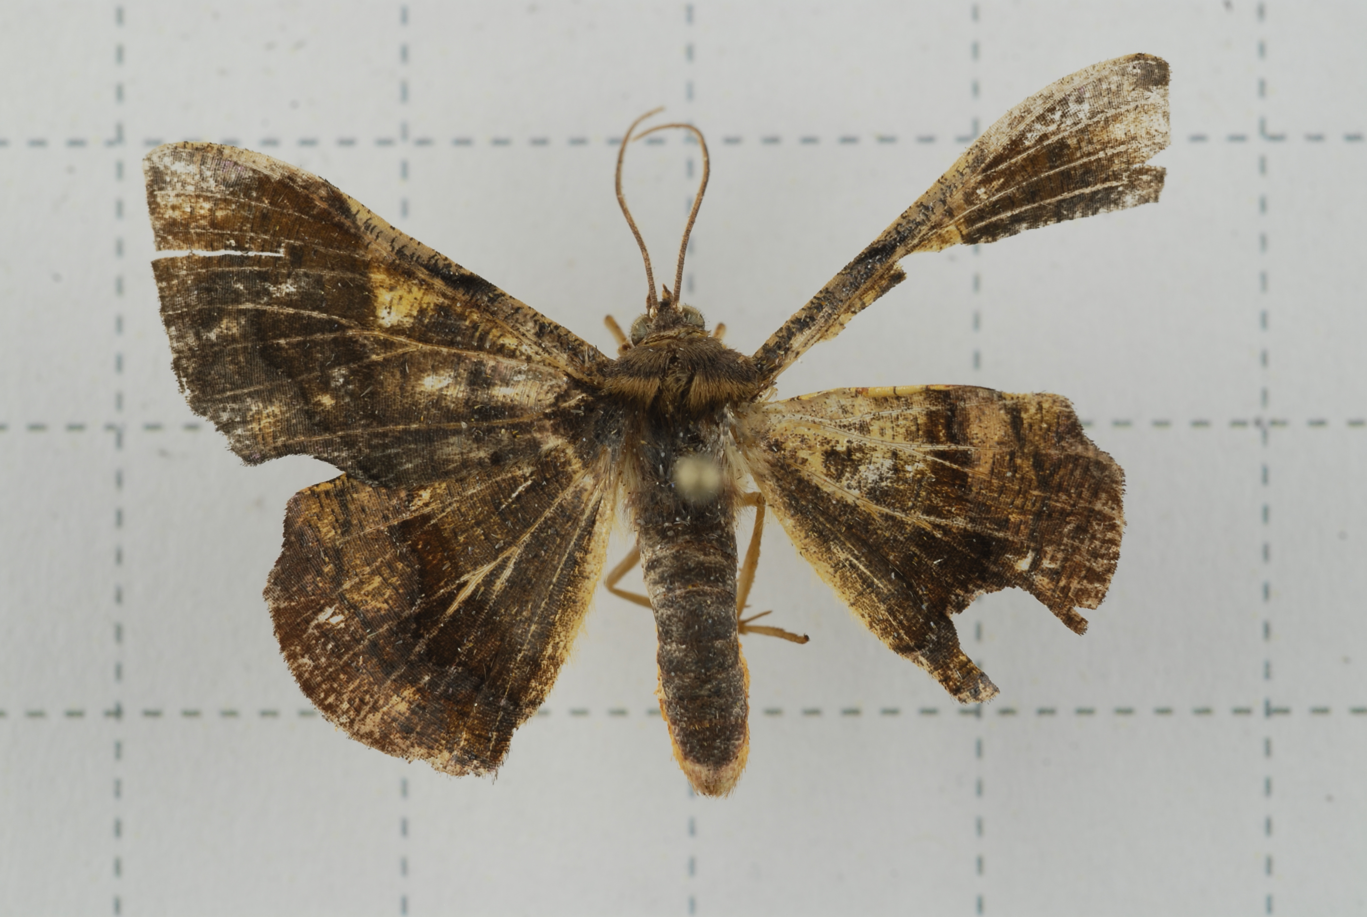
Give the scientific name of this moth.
Fascellina chromataria
